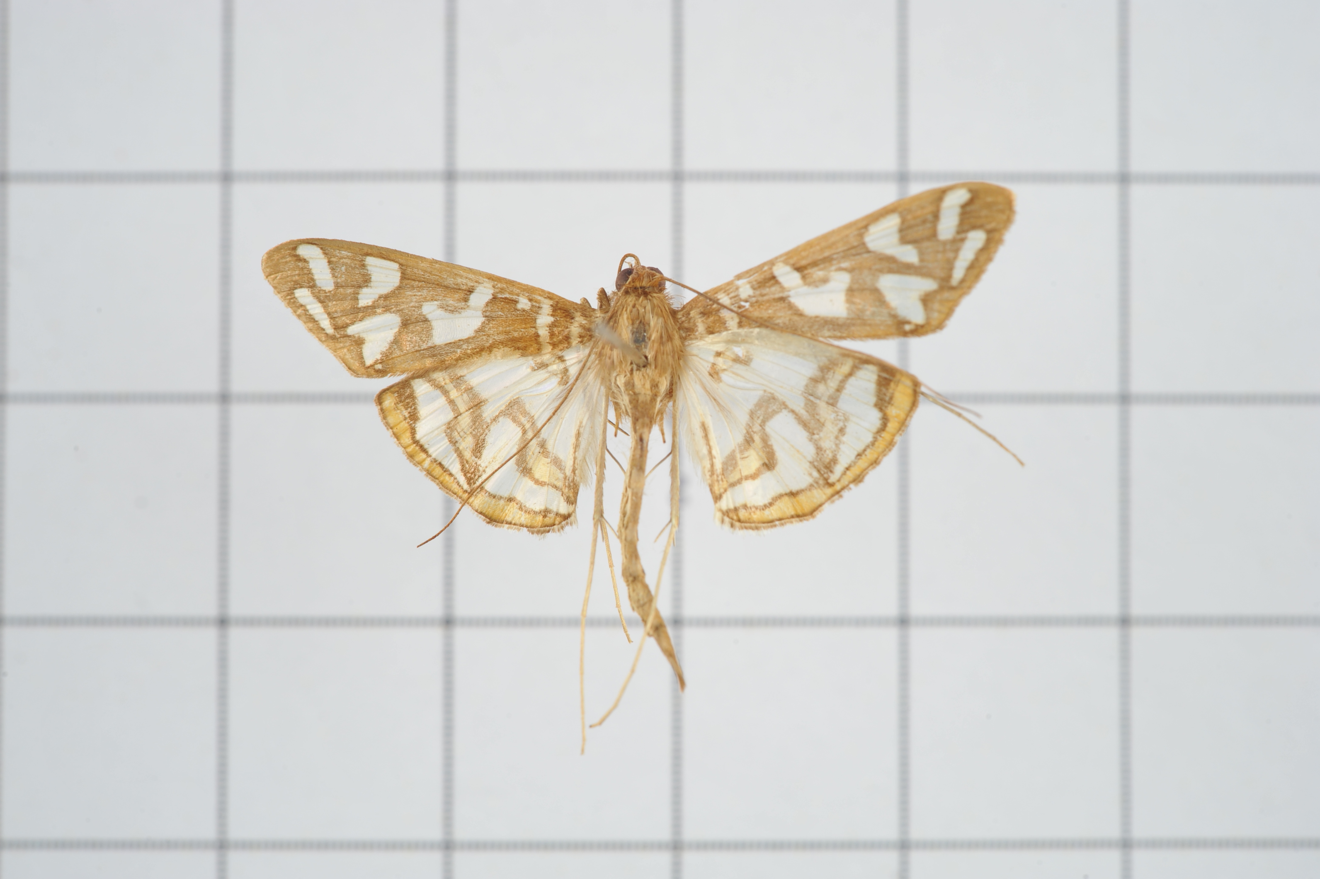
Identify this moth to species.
Nausinoe perspectata
